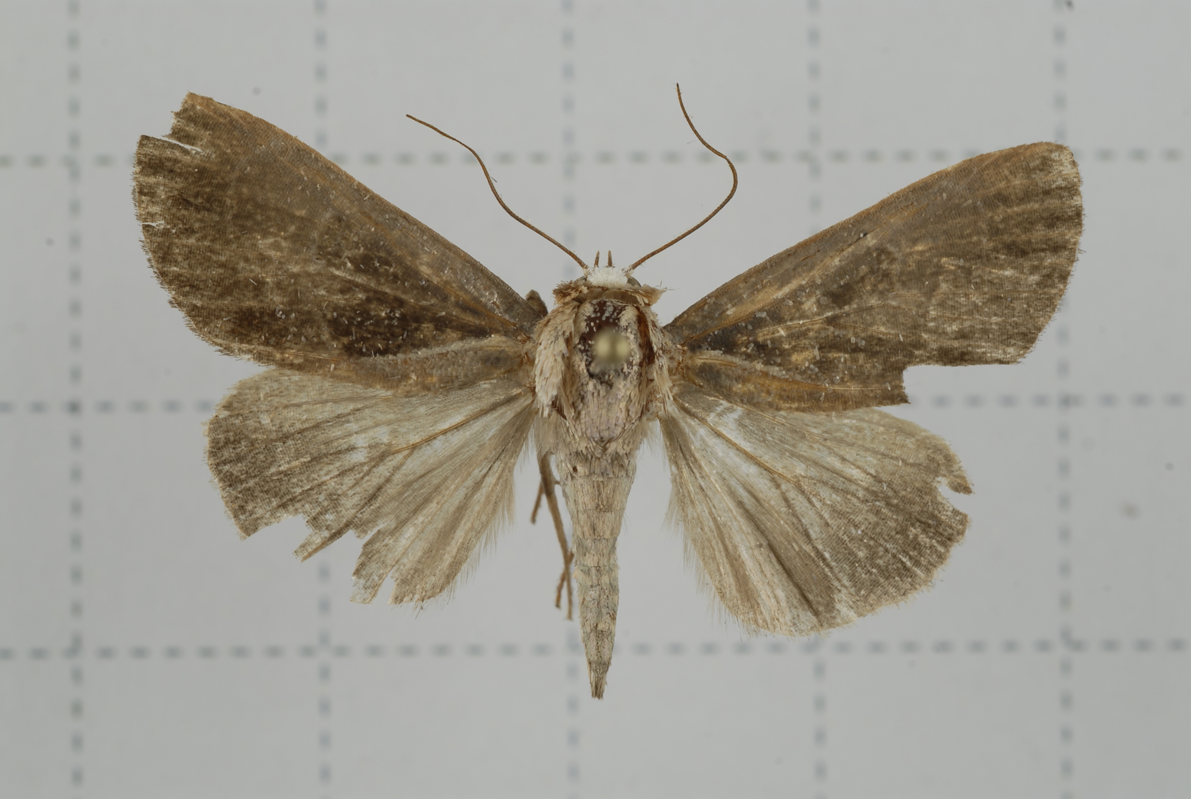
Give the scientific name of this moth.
Westermannia elliptica elliptica
